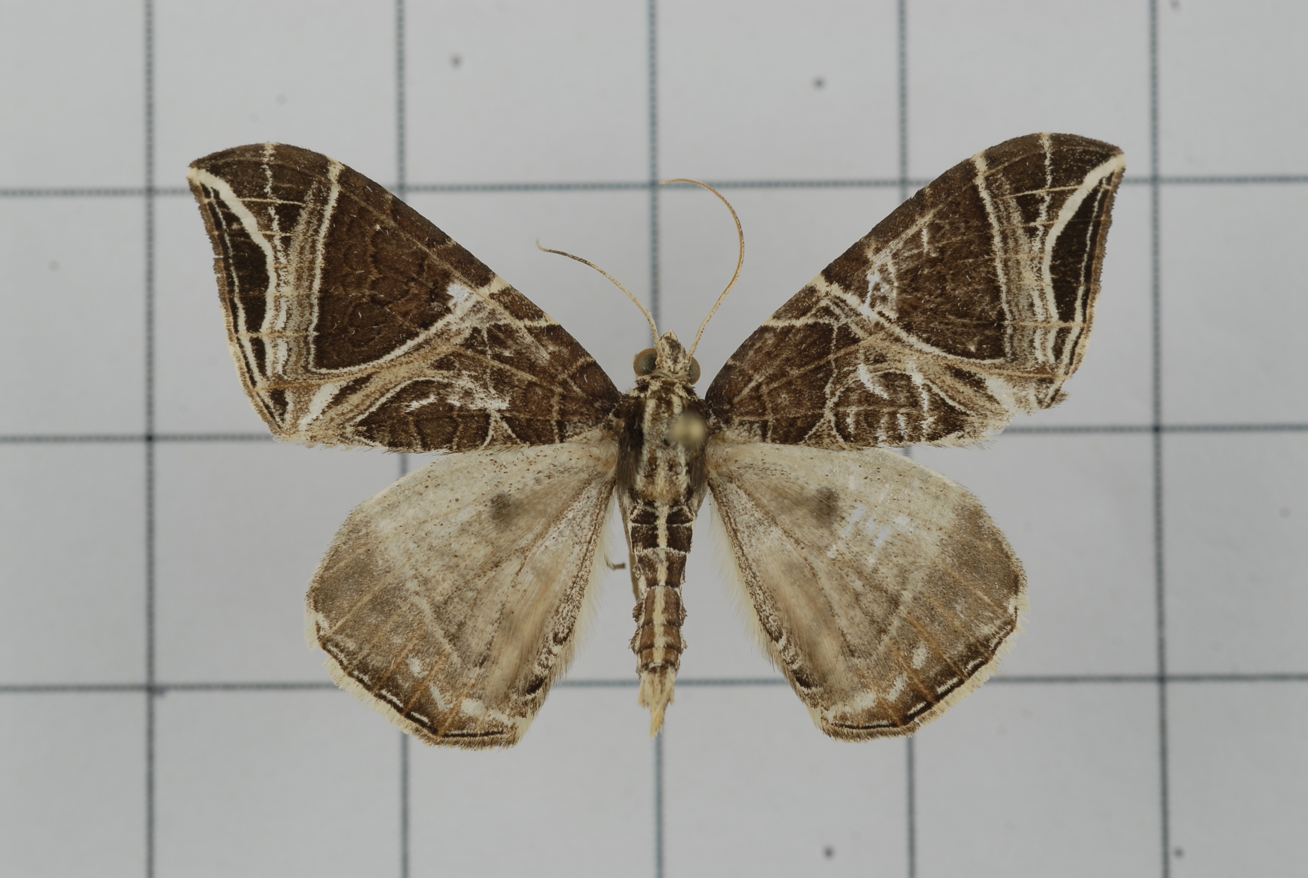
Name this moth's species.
Ecliptopera rectilinea kanshinensis
